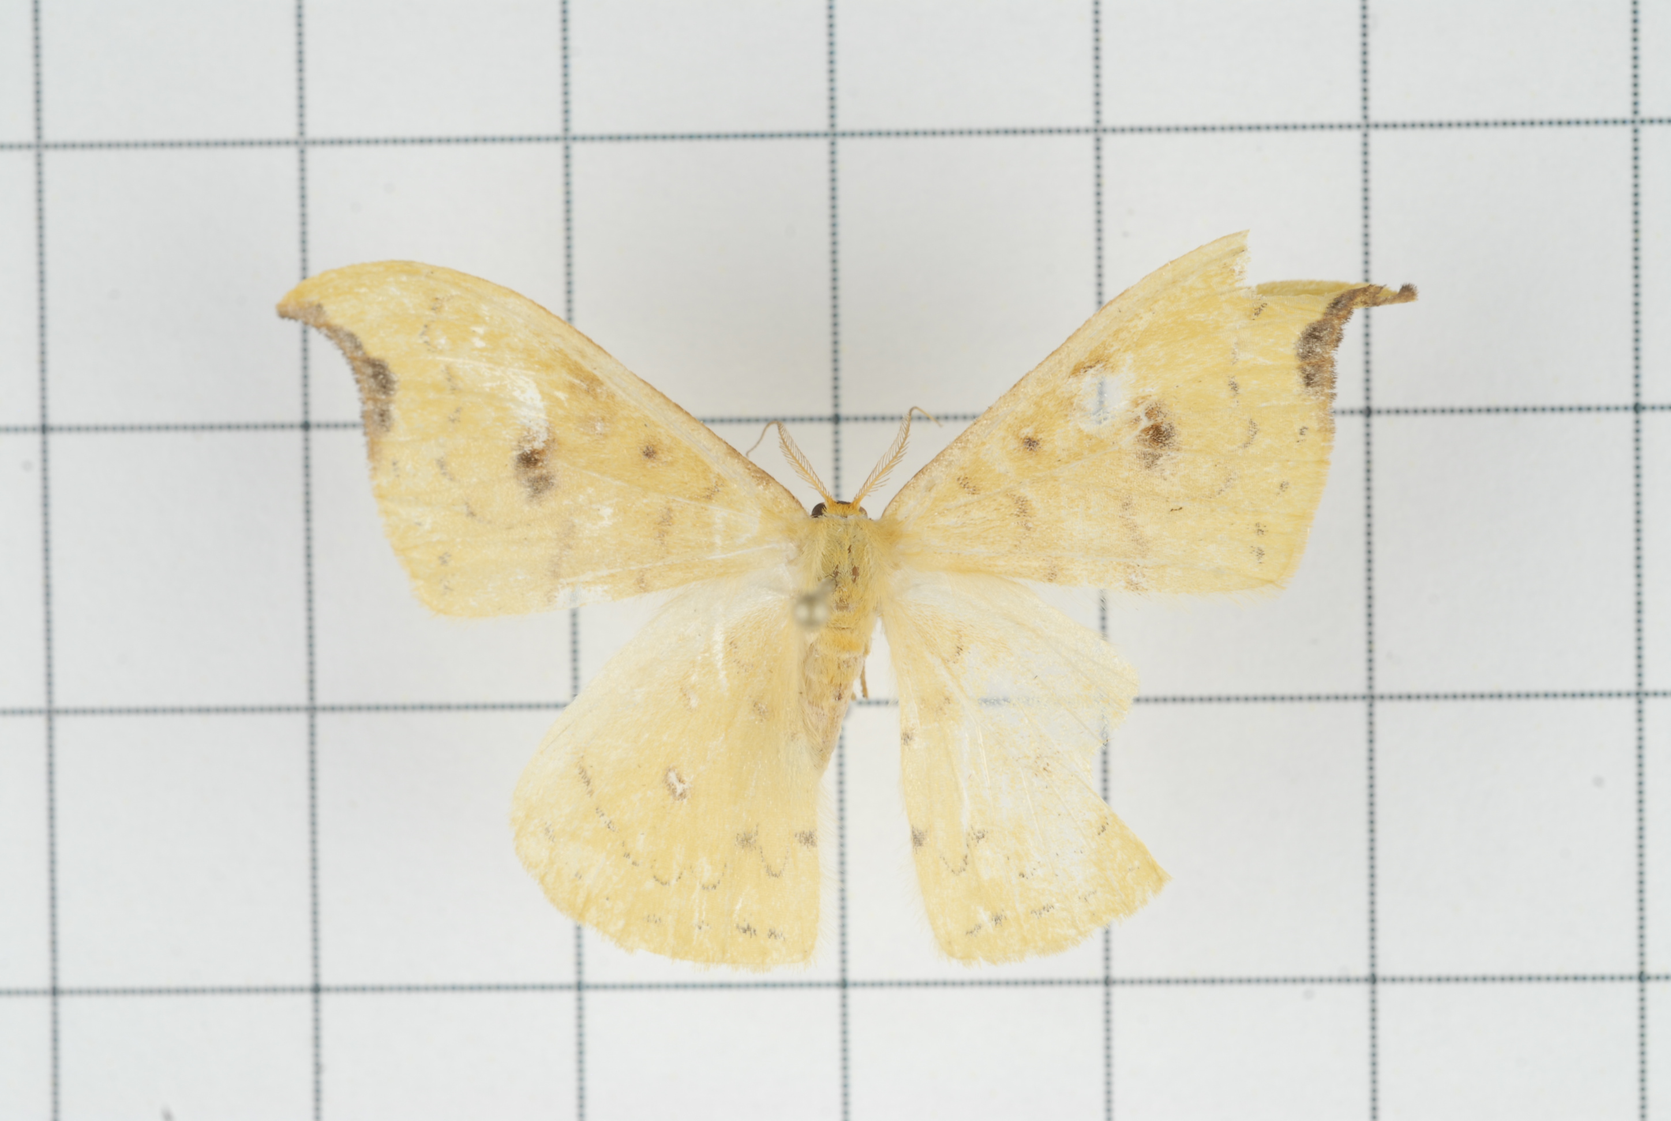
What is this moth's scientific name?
Tridrepana arikana arikana
